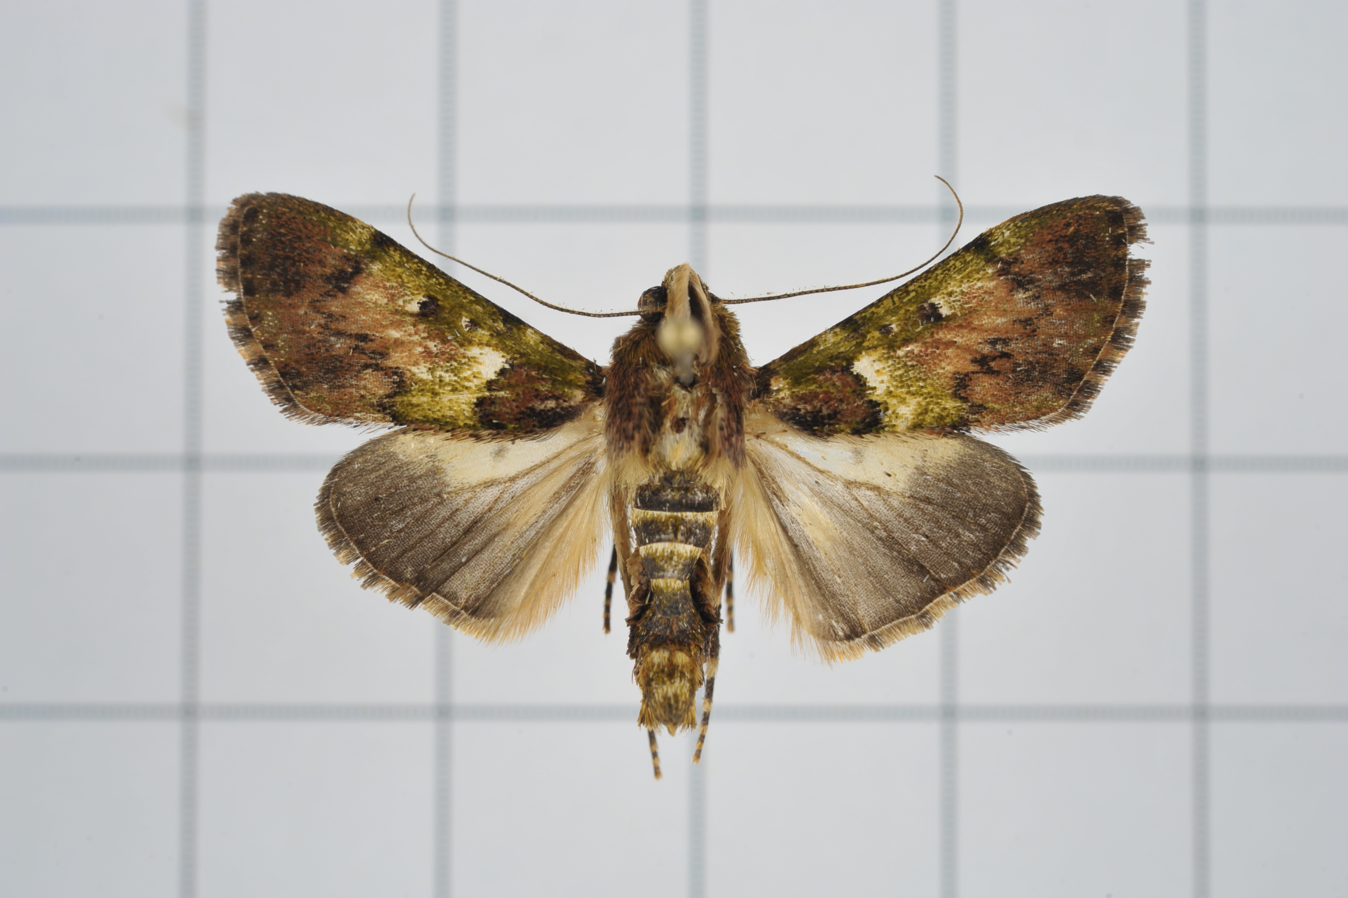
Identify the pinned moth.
Teliphasa nubilosa
